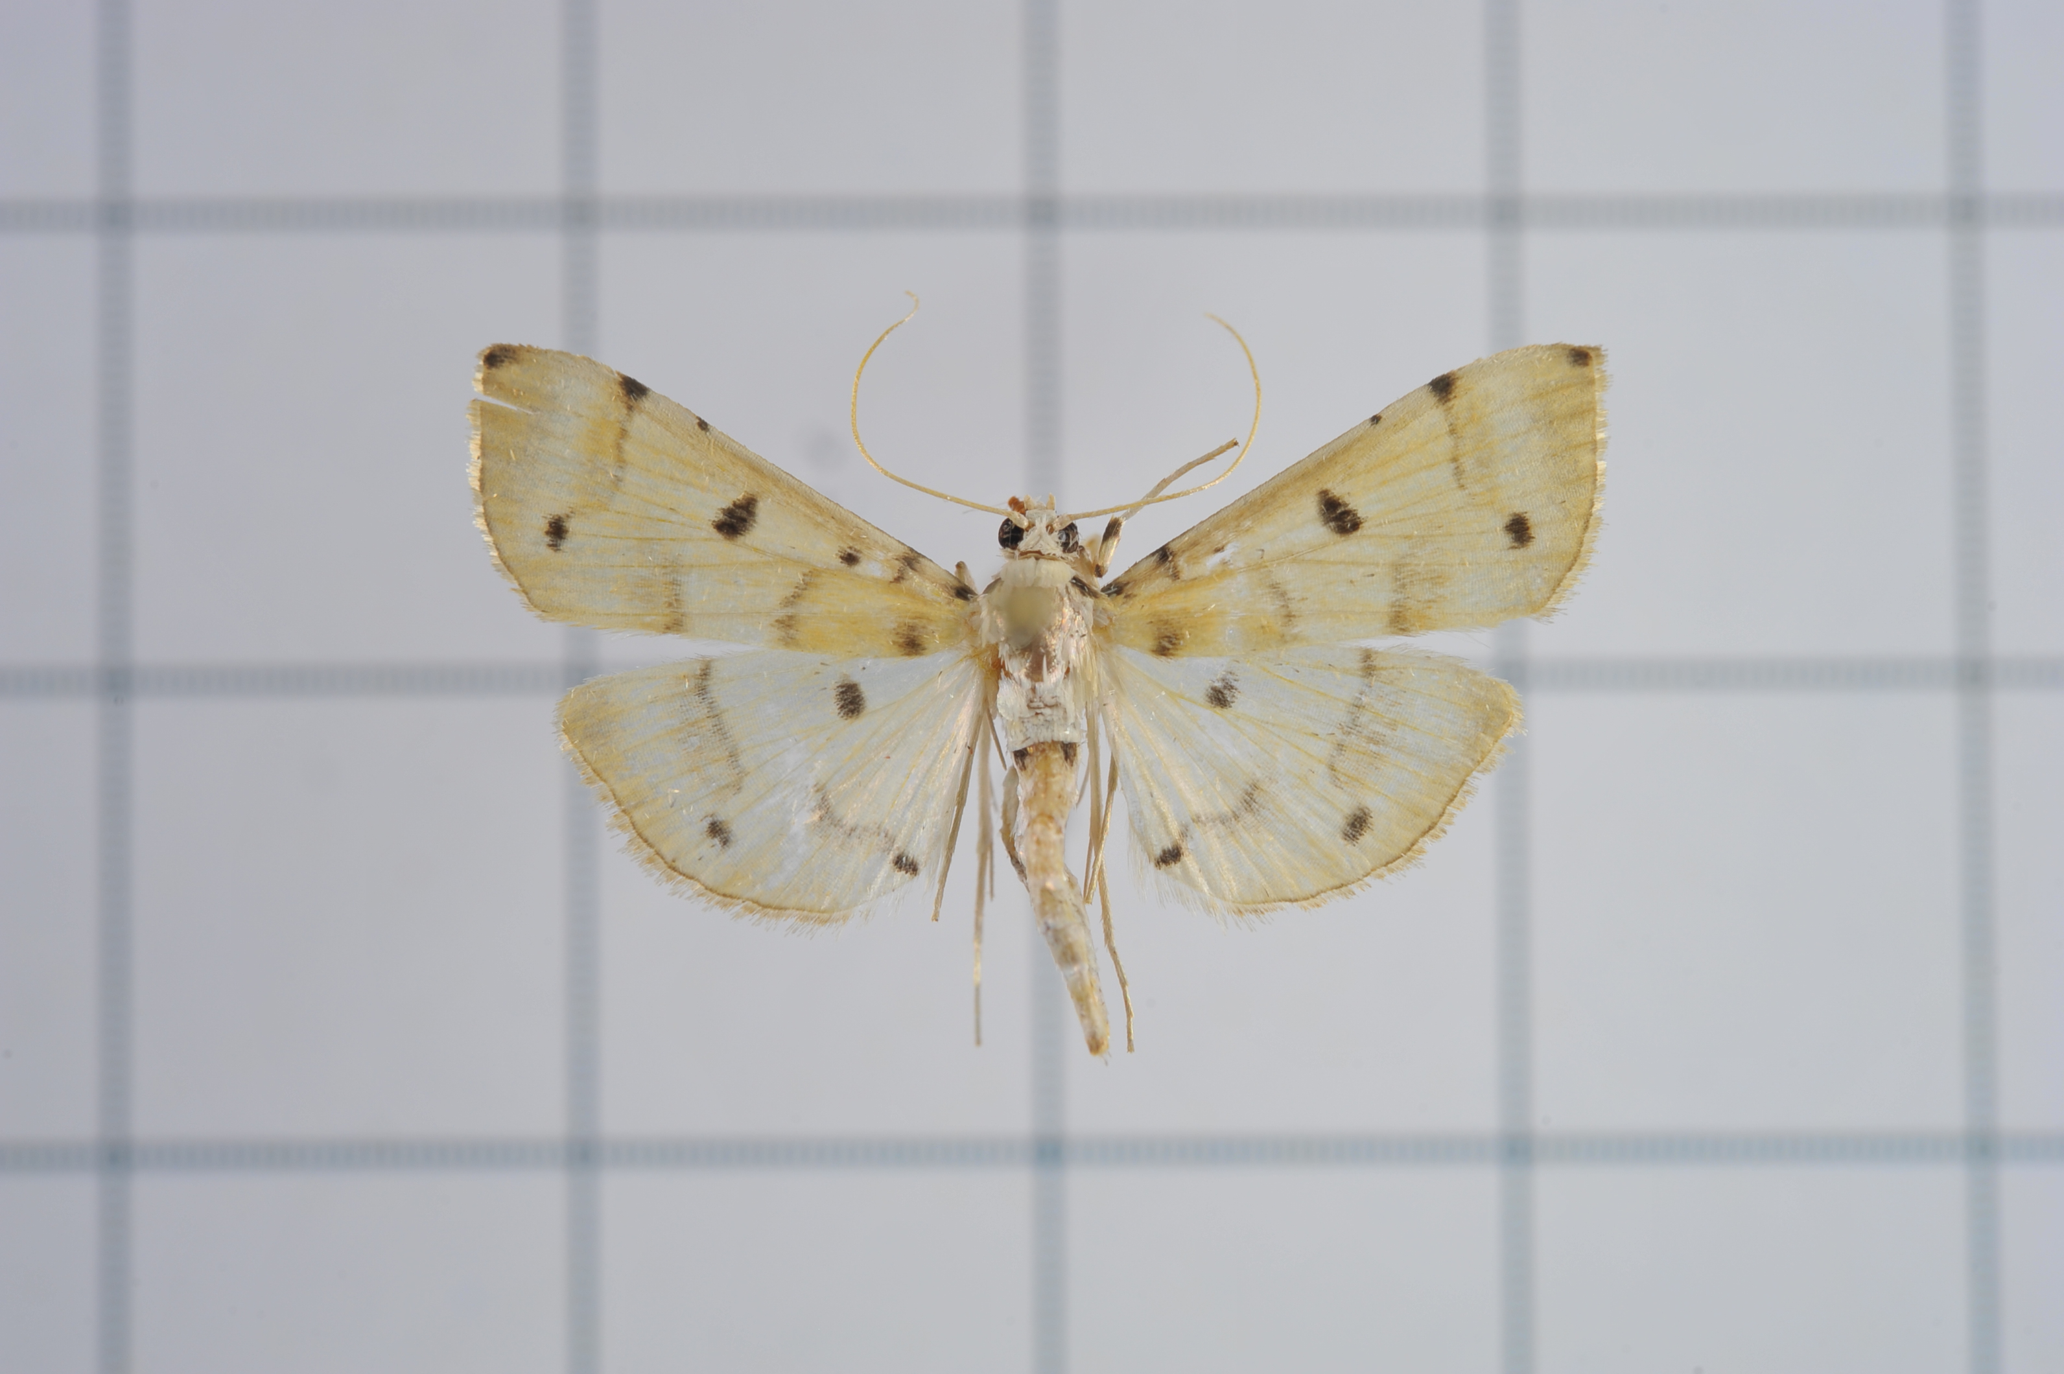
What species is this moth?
Pycnarmon aeriferalis
